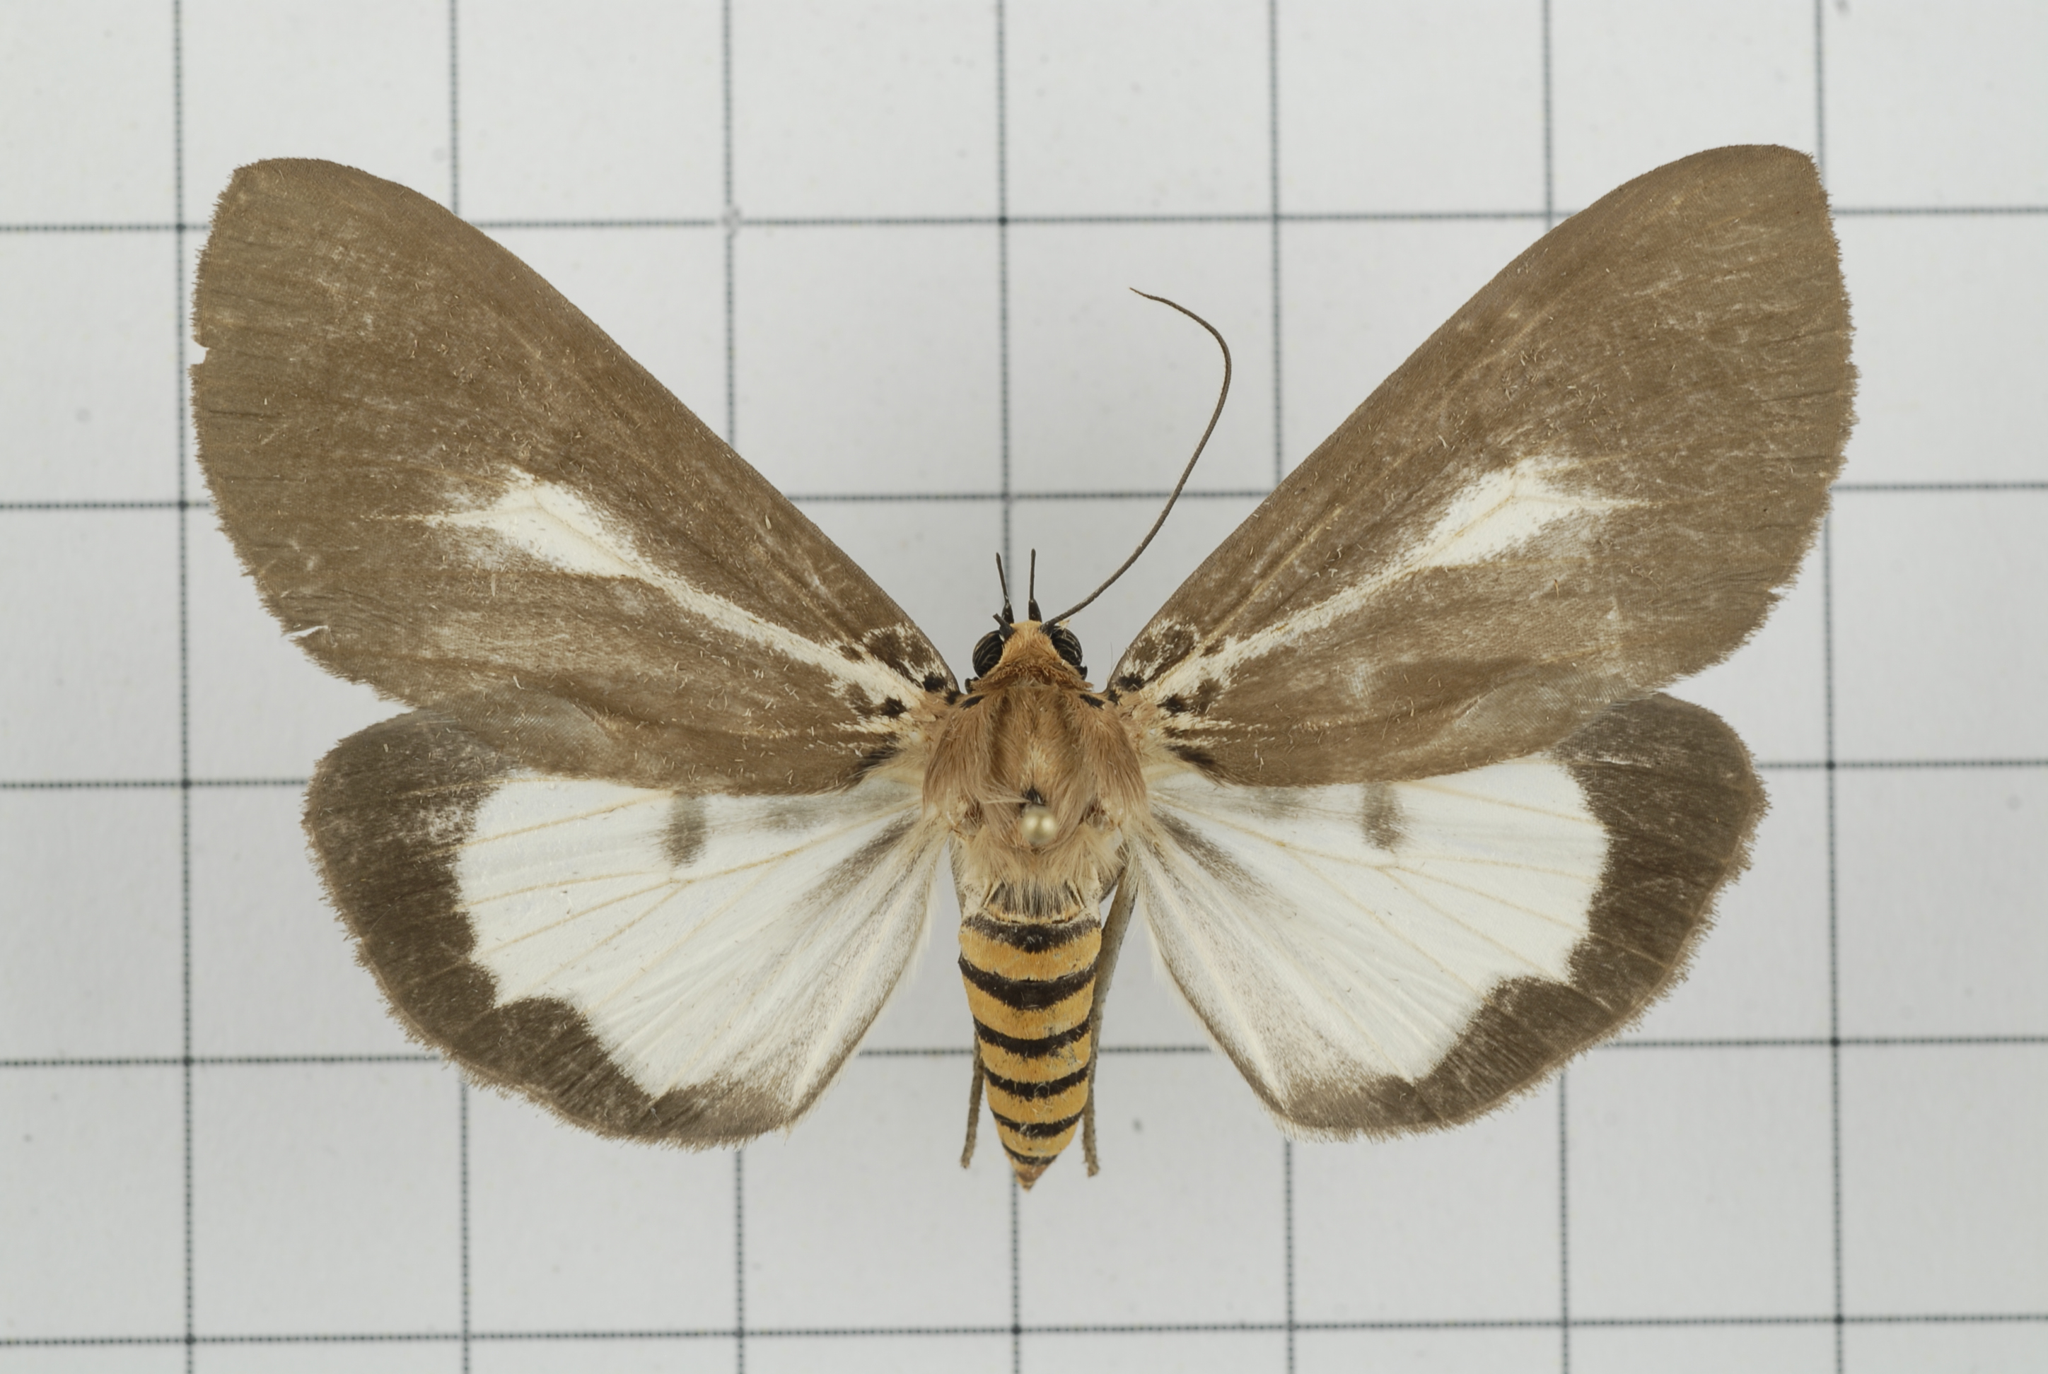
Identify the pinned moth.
Asota heliconia zebrina
